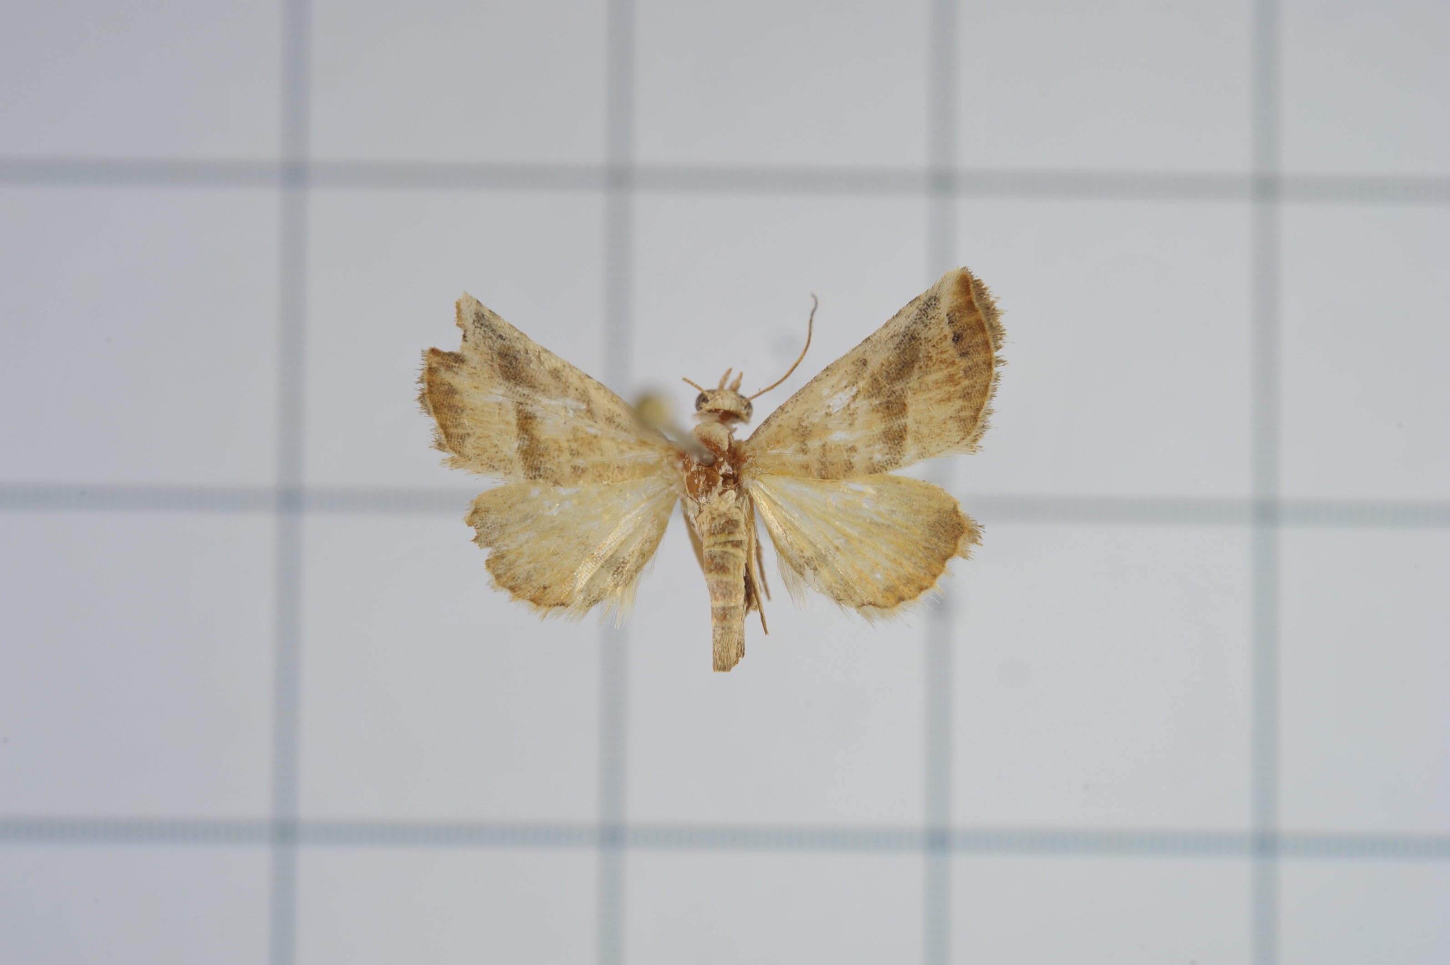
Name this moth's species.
Eublemma baccalix
